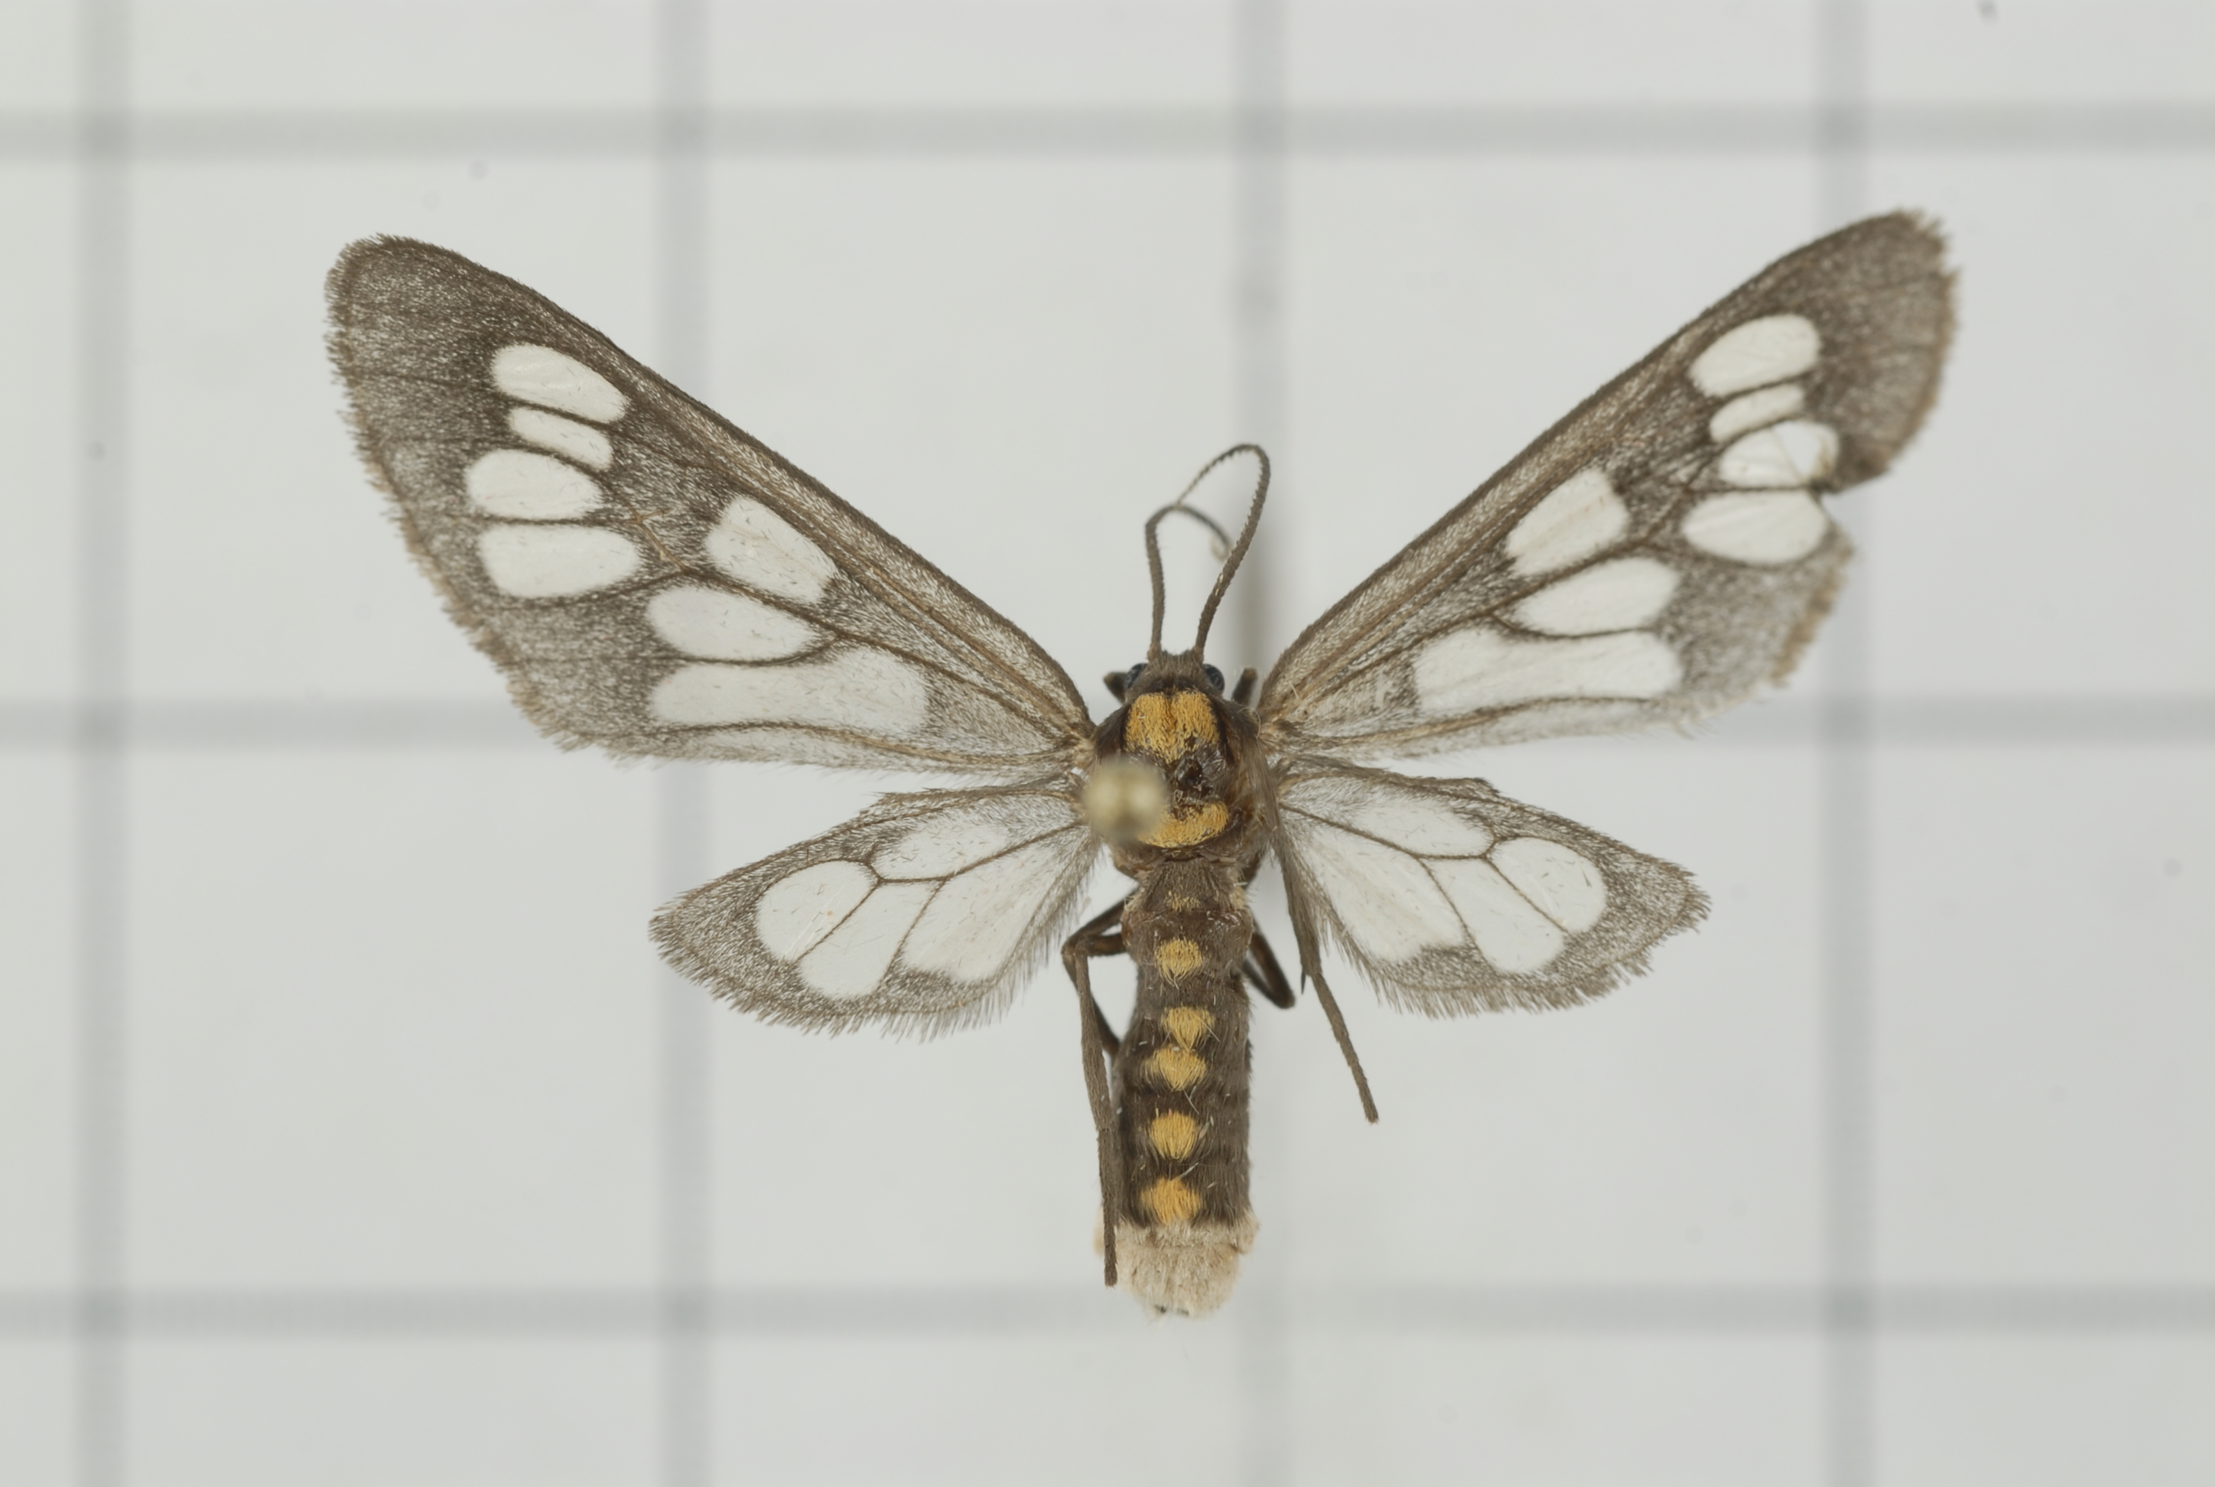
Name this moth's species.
Eressa confinis finitima
